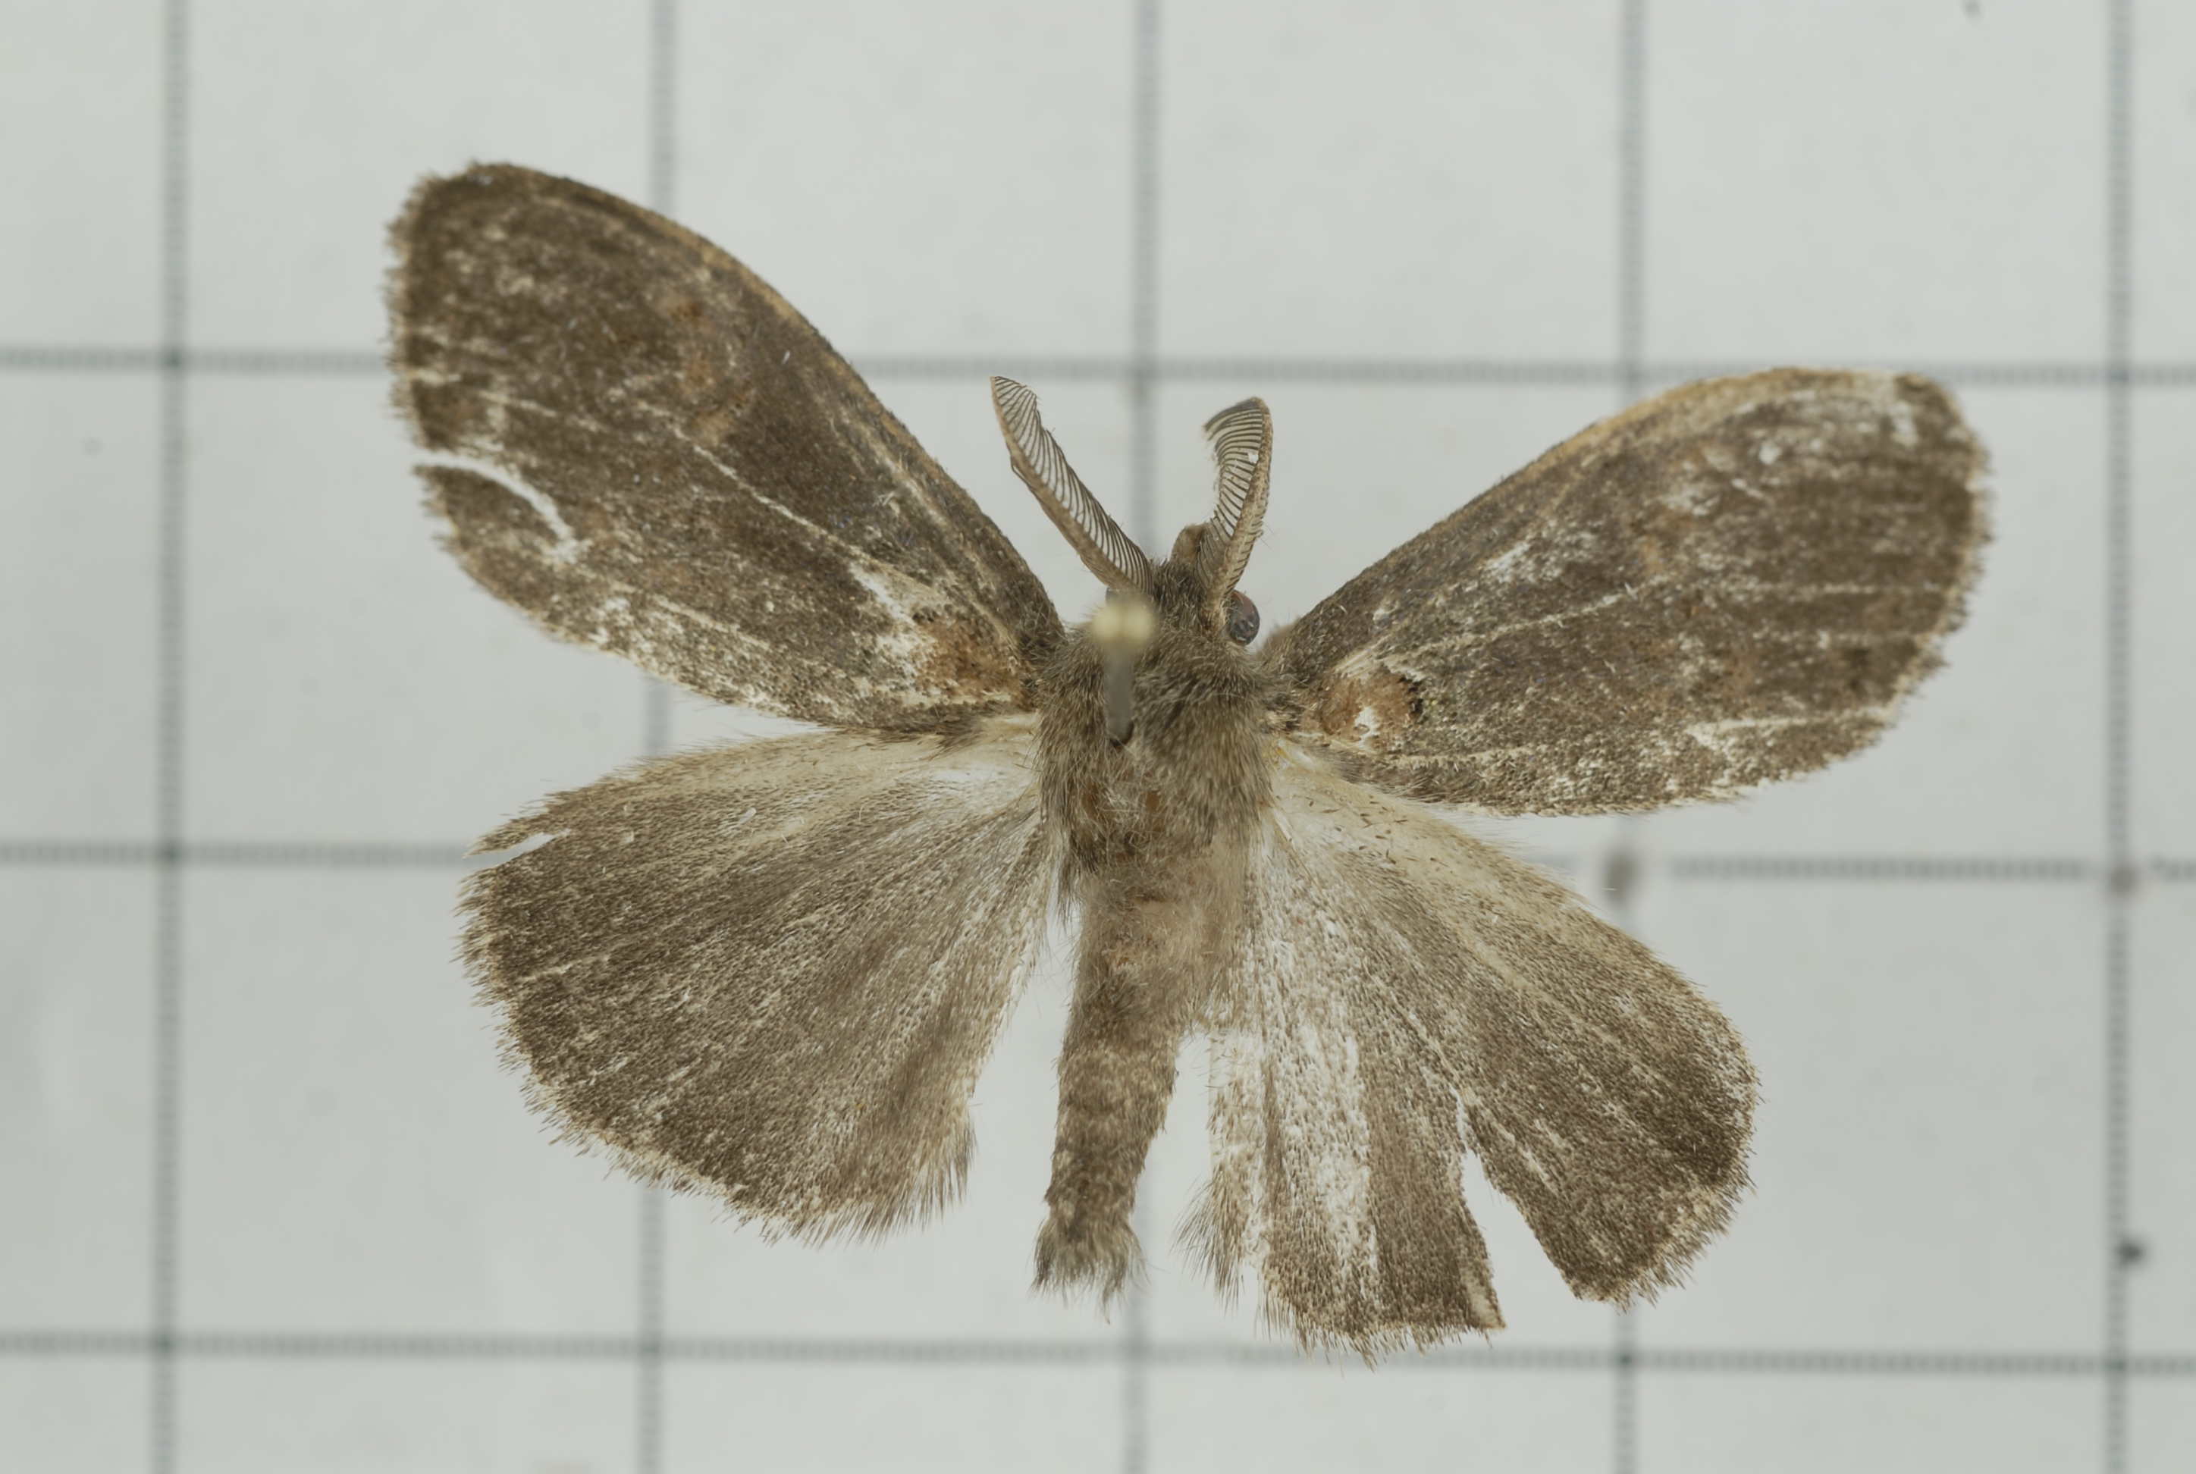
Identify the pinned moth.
Olene dudgeoni
